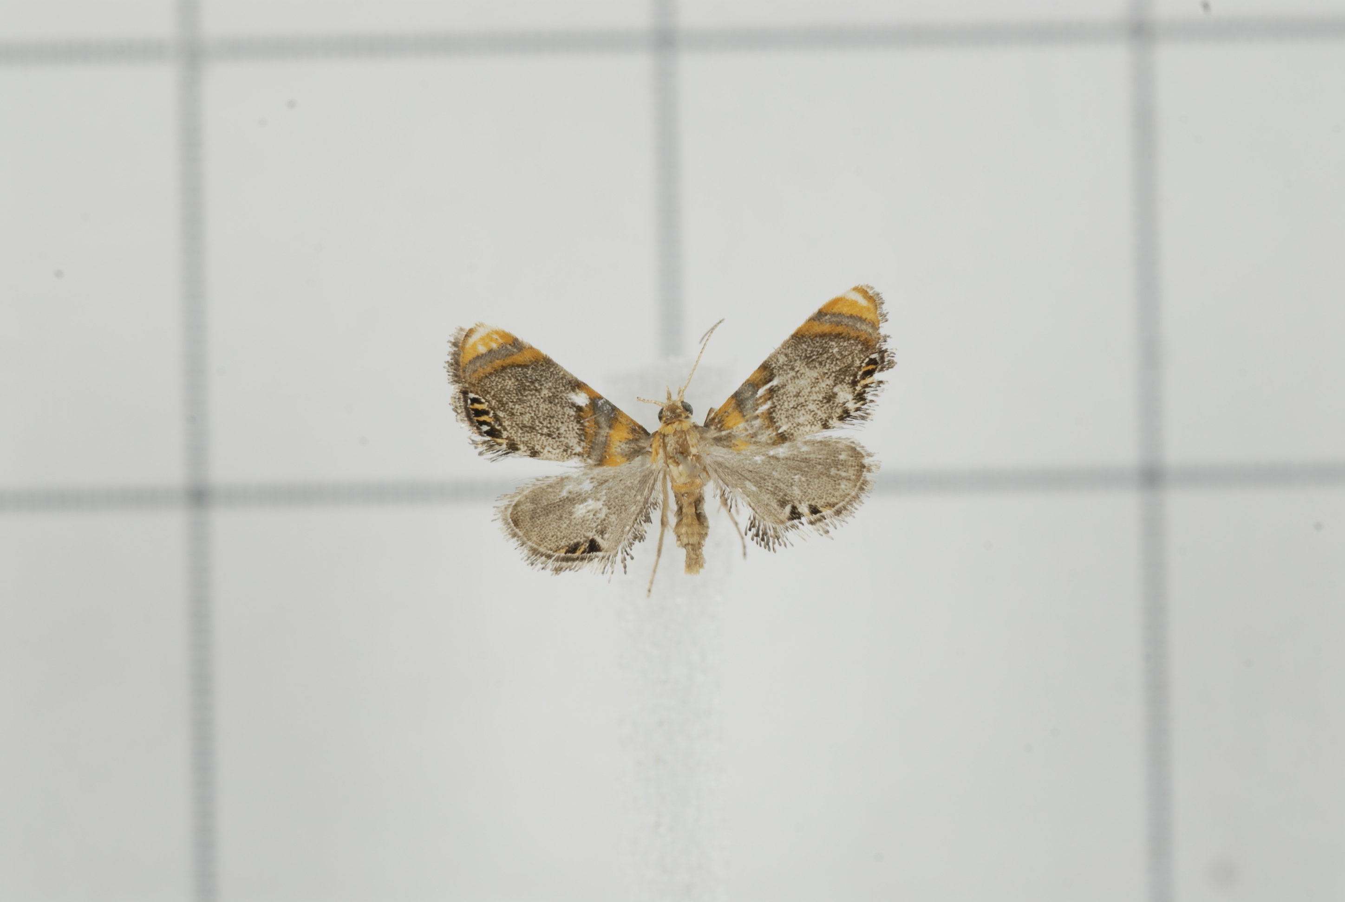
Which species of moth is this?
Metaeuchromius anacanthus
